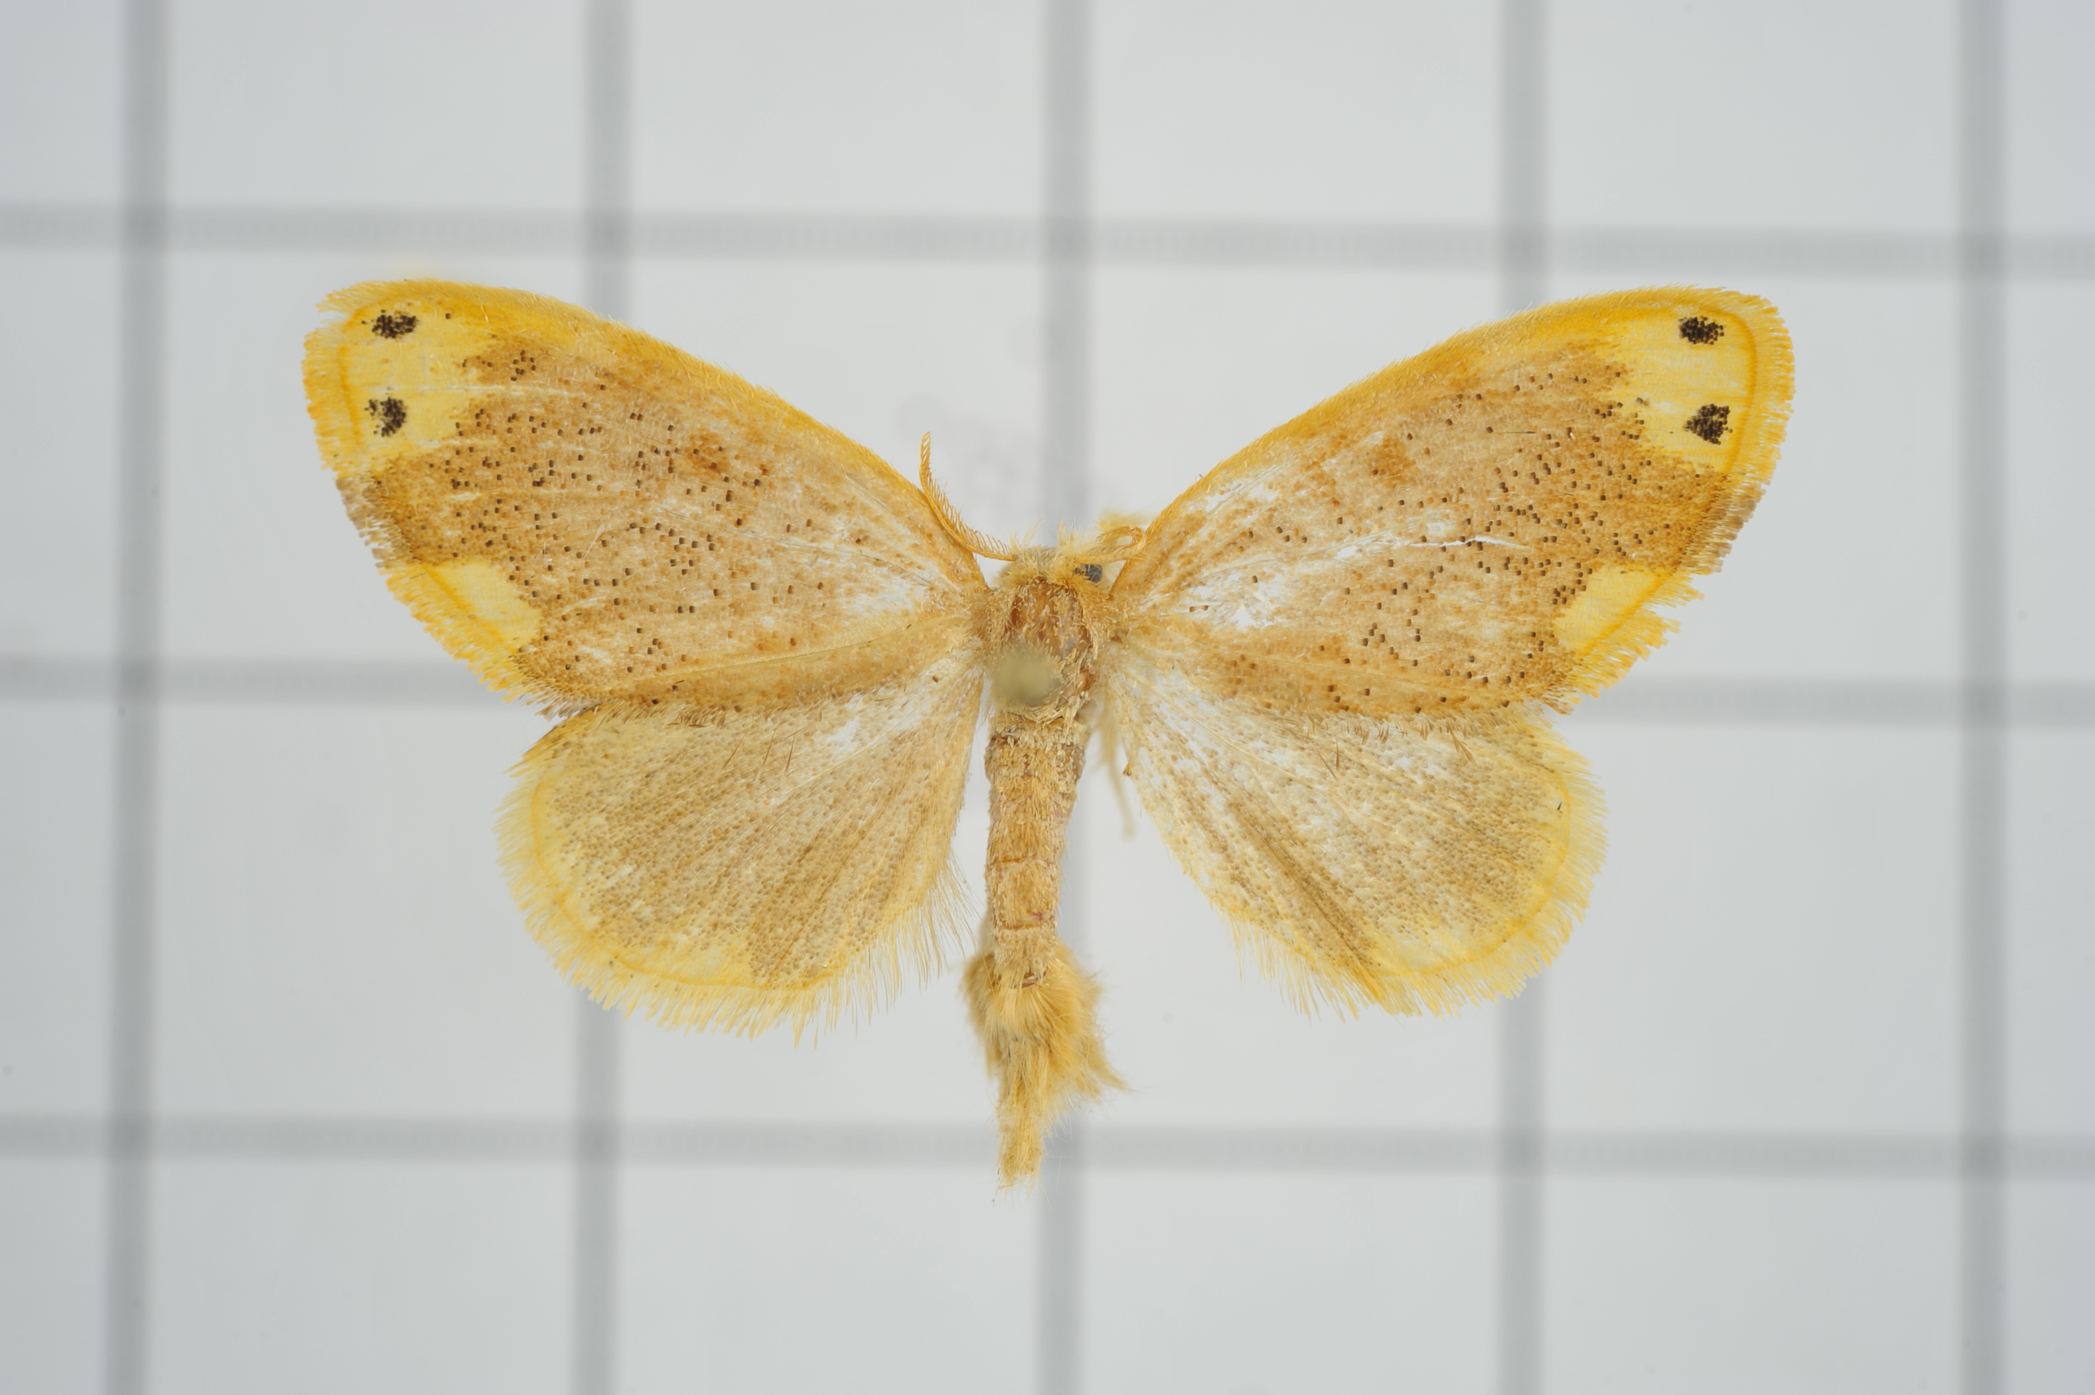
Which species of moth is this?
Arna bipunctapex
